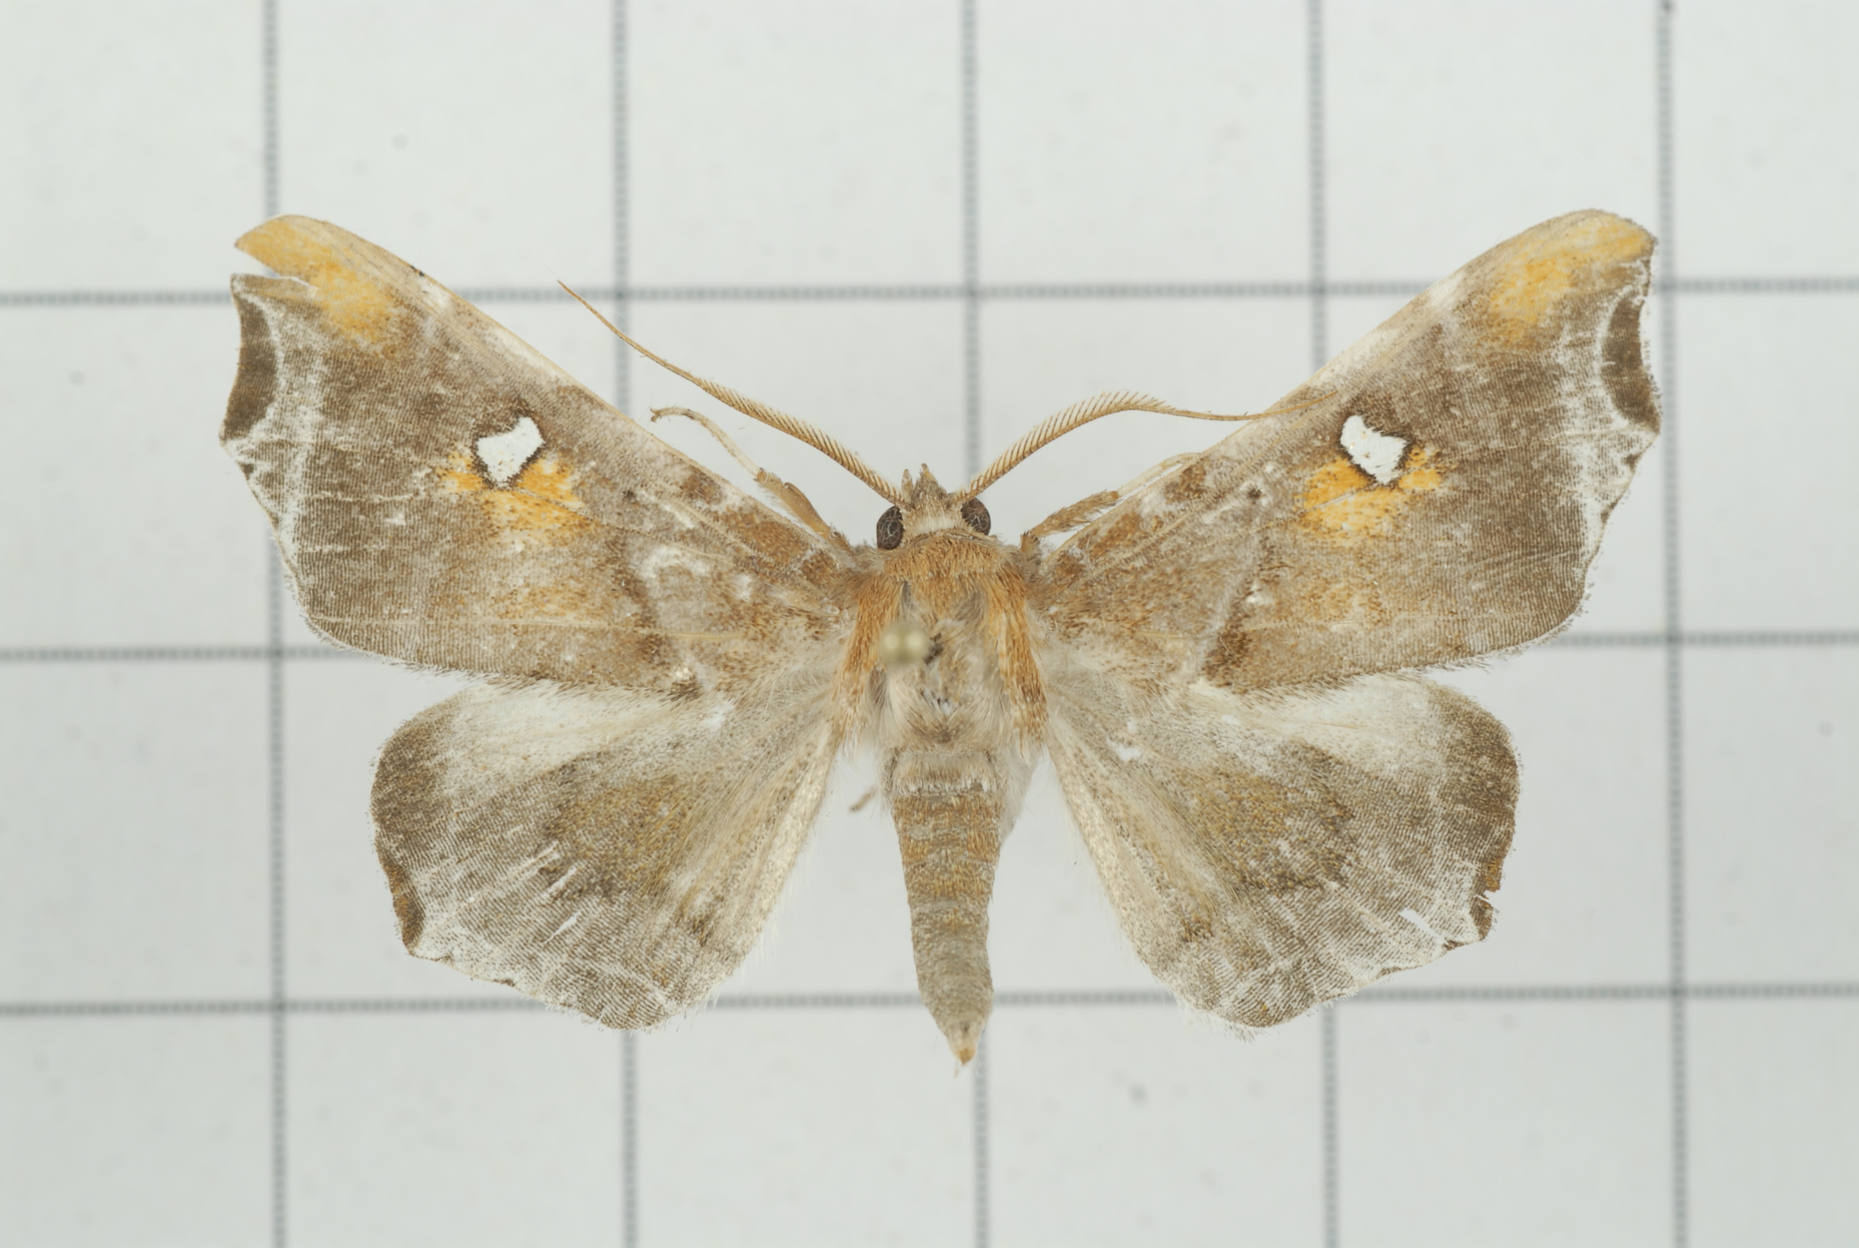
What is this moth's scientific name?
Episparis taiwana
